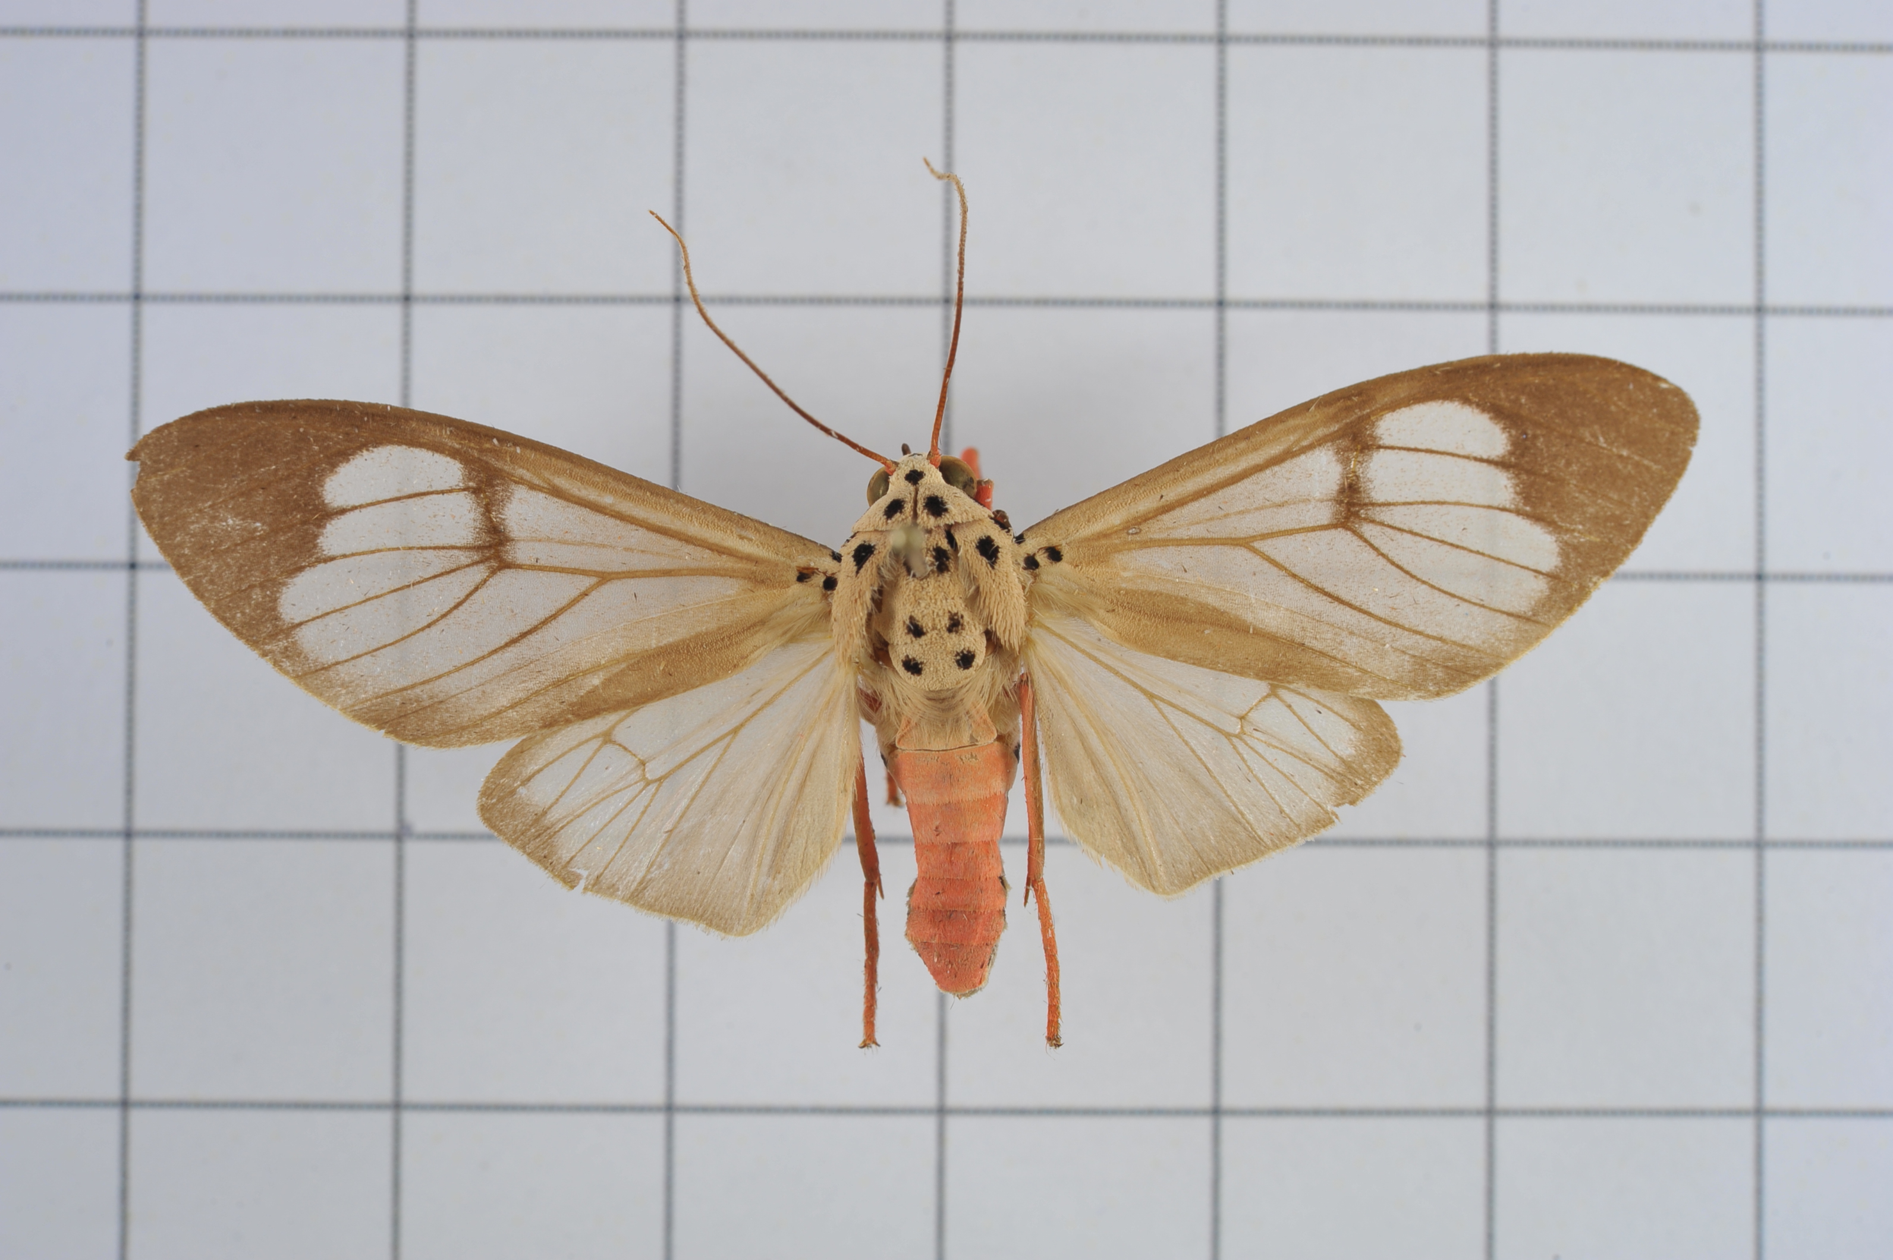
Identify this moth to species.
Amerila astreus
